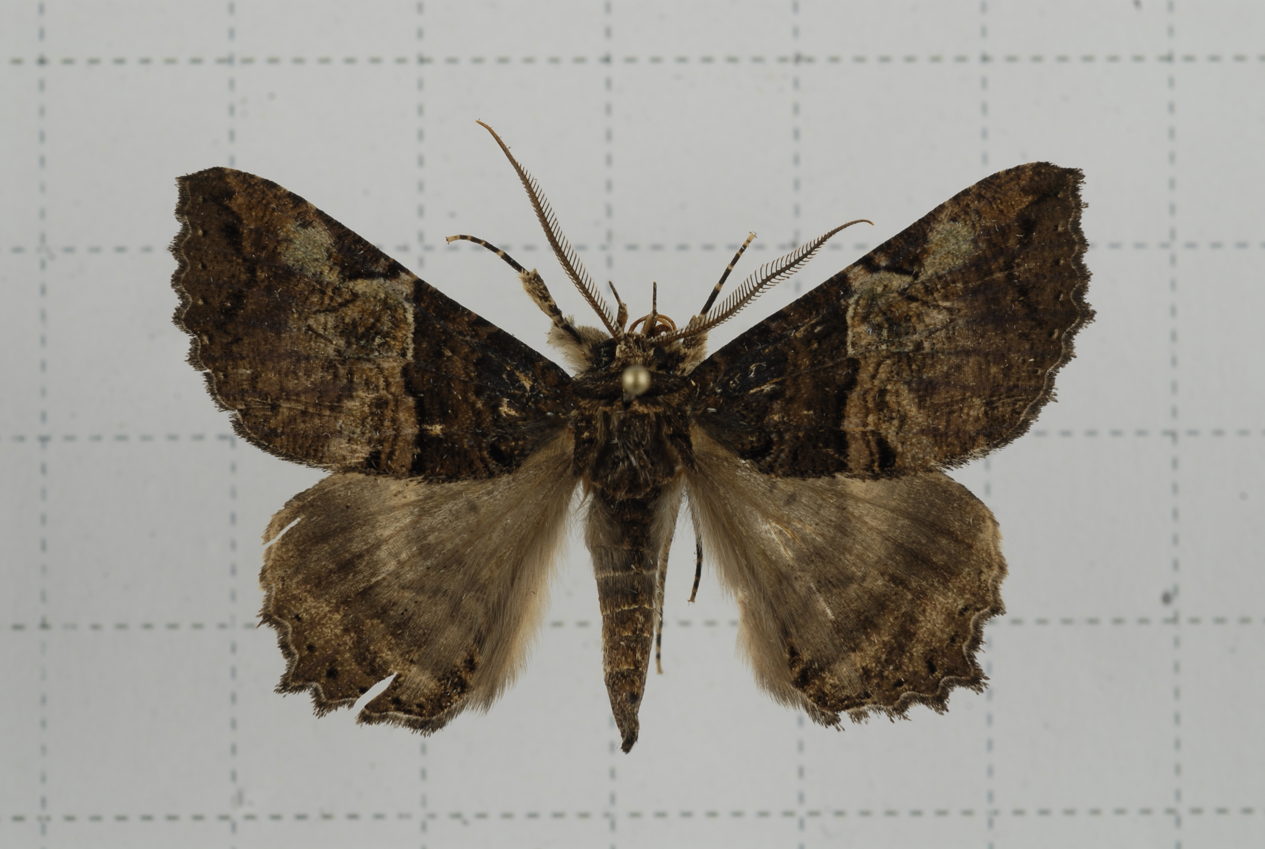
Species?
Daddala lucilla
